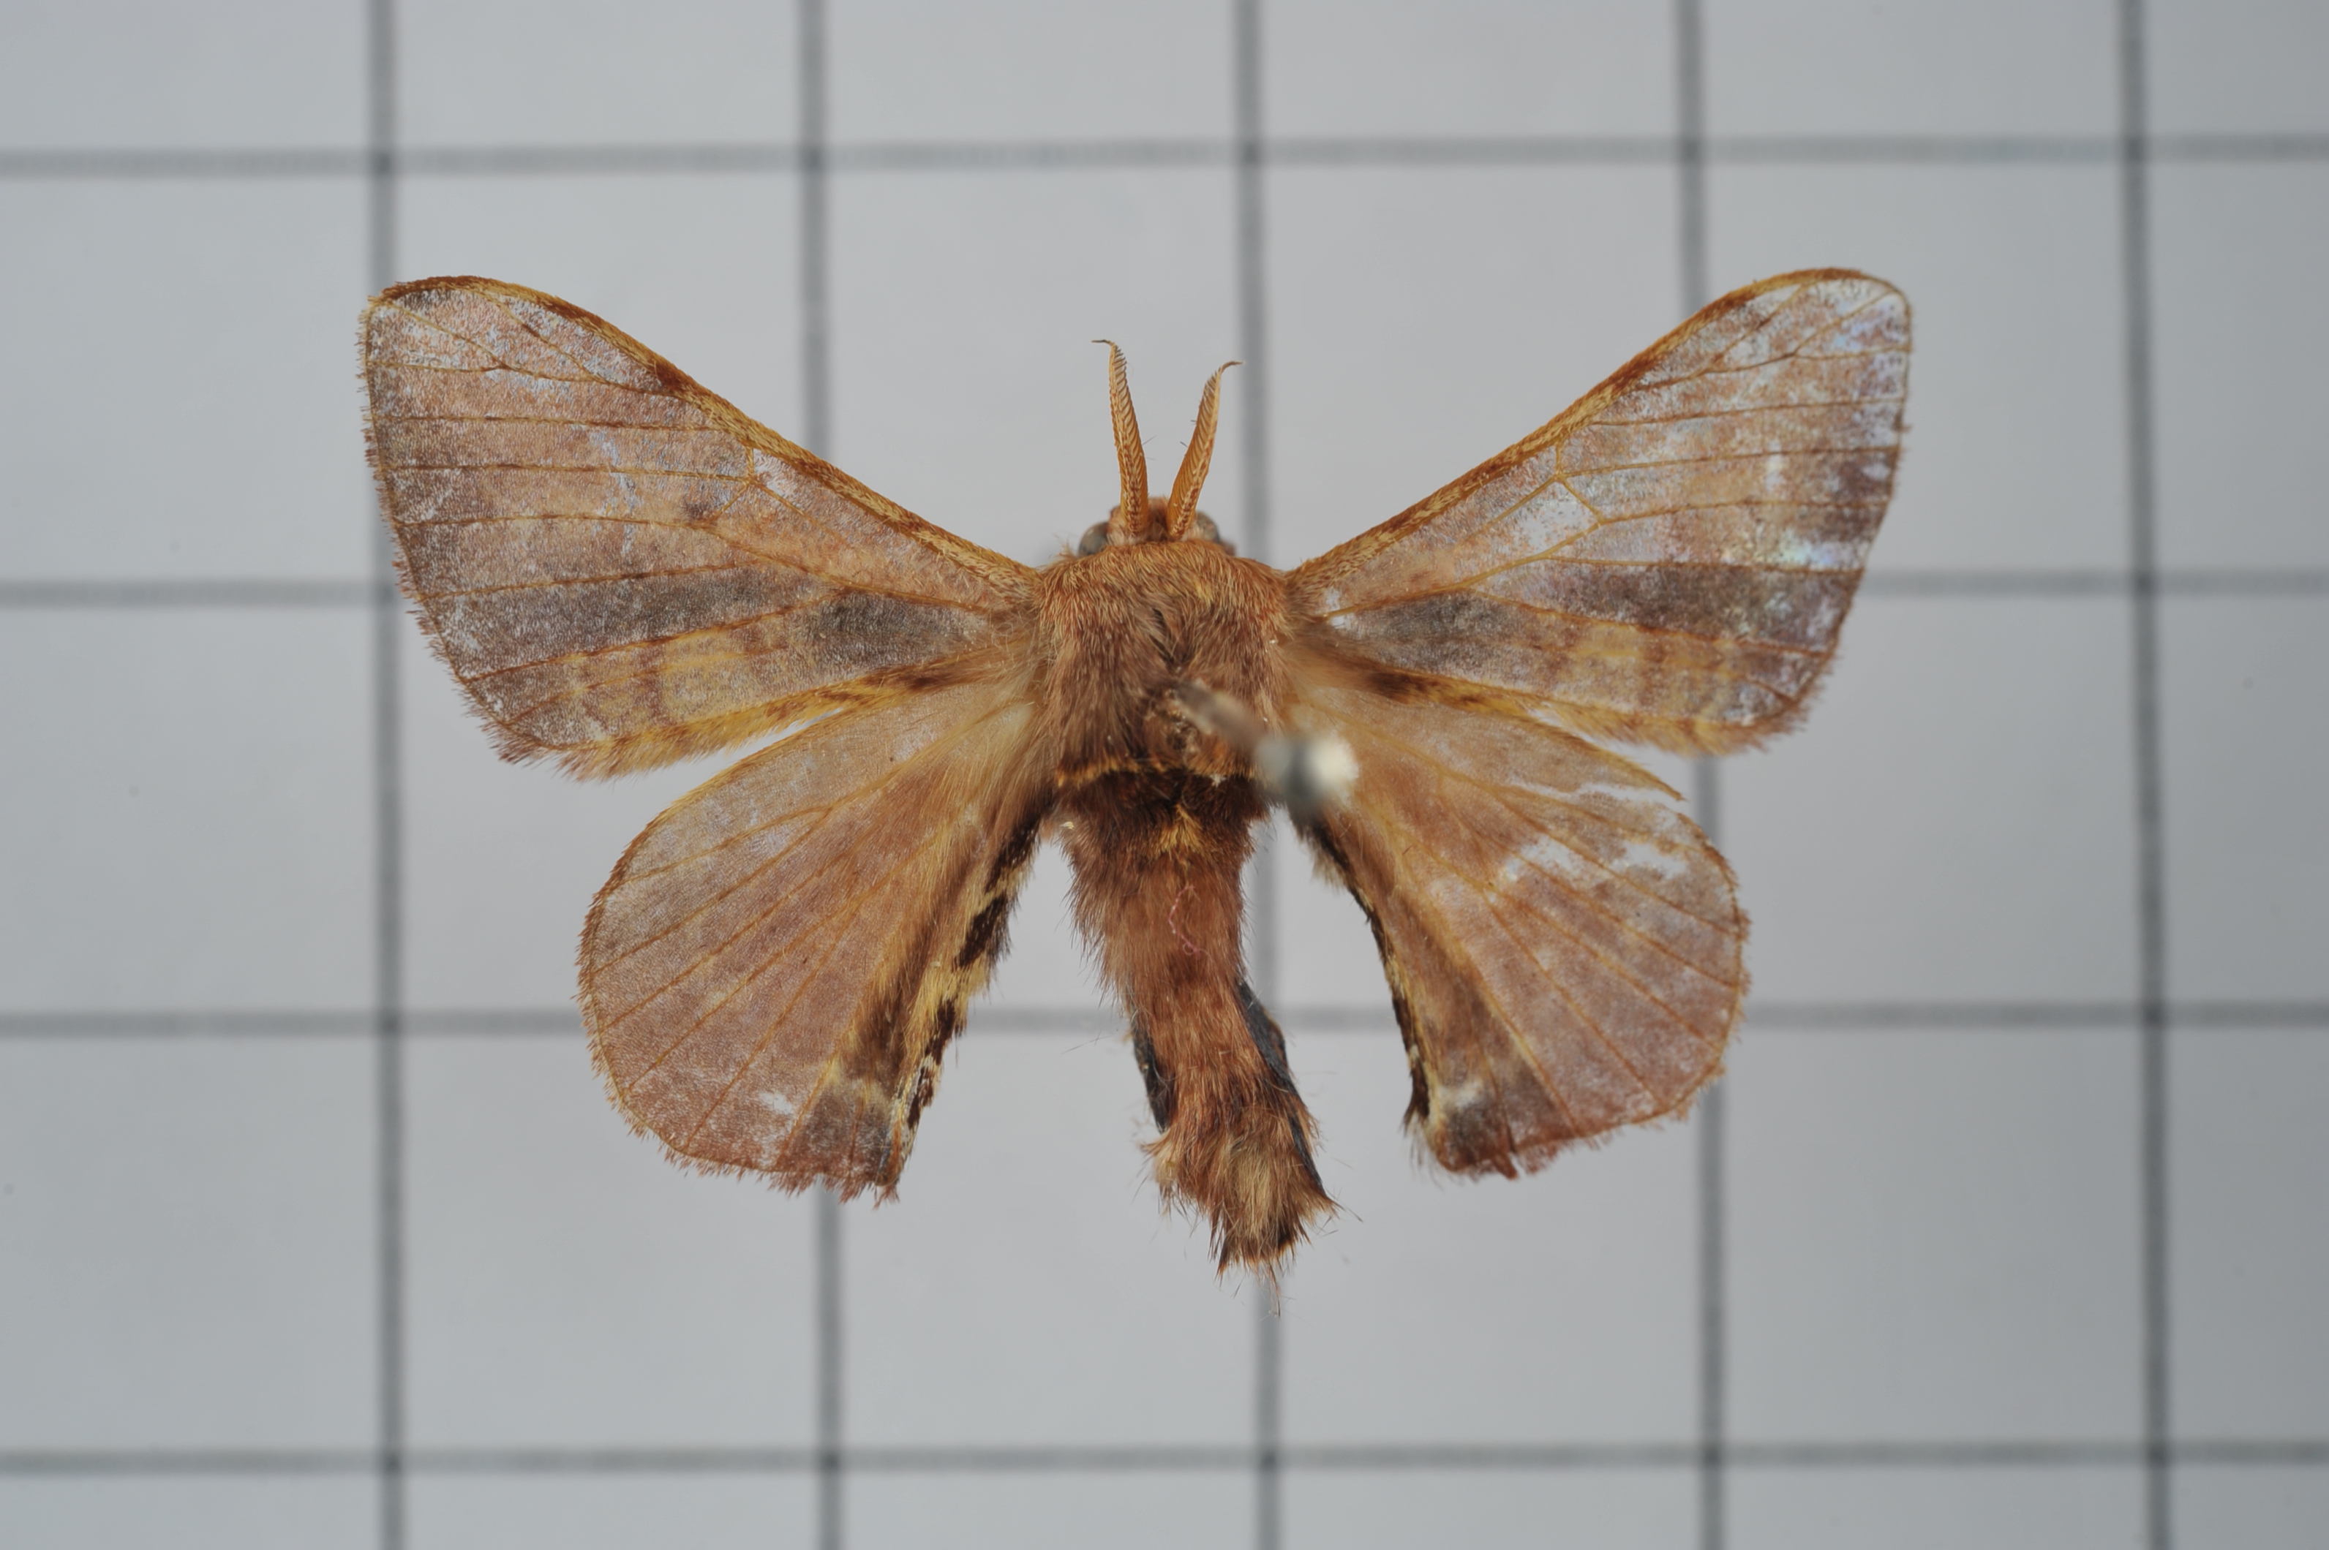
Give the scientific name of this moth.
Triuncina brunnea
